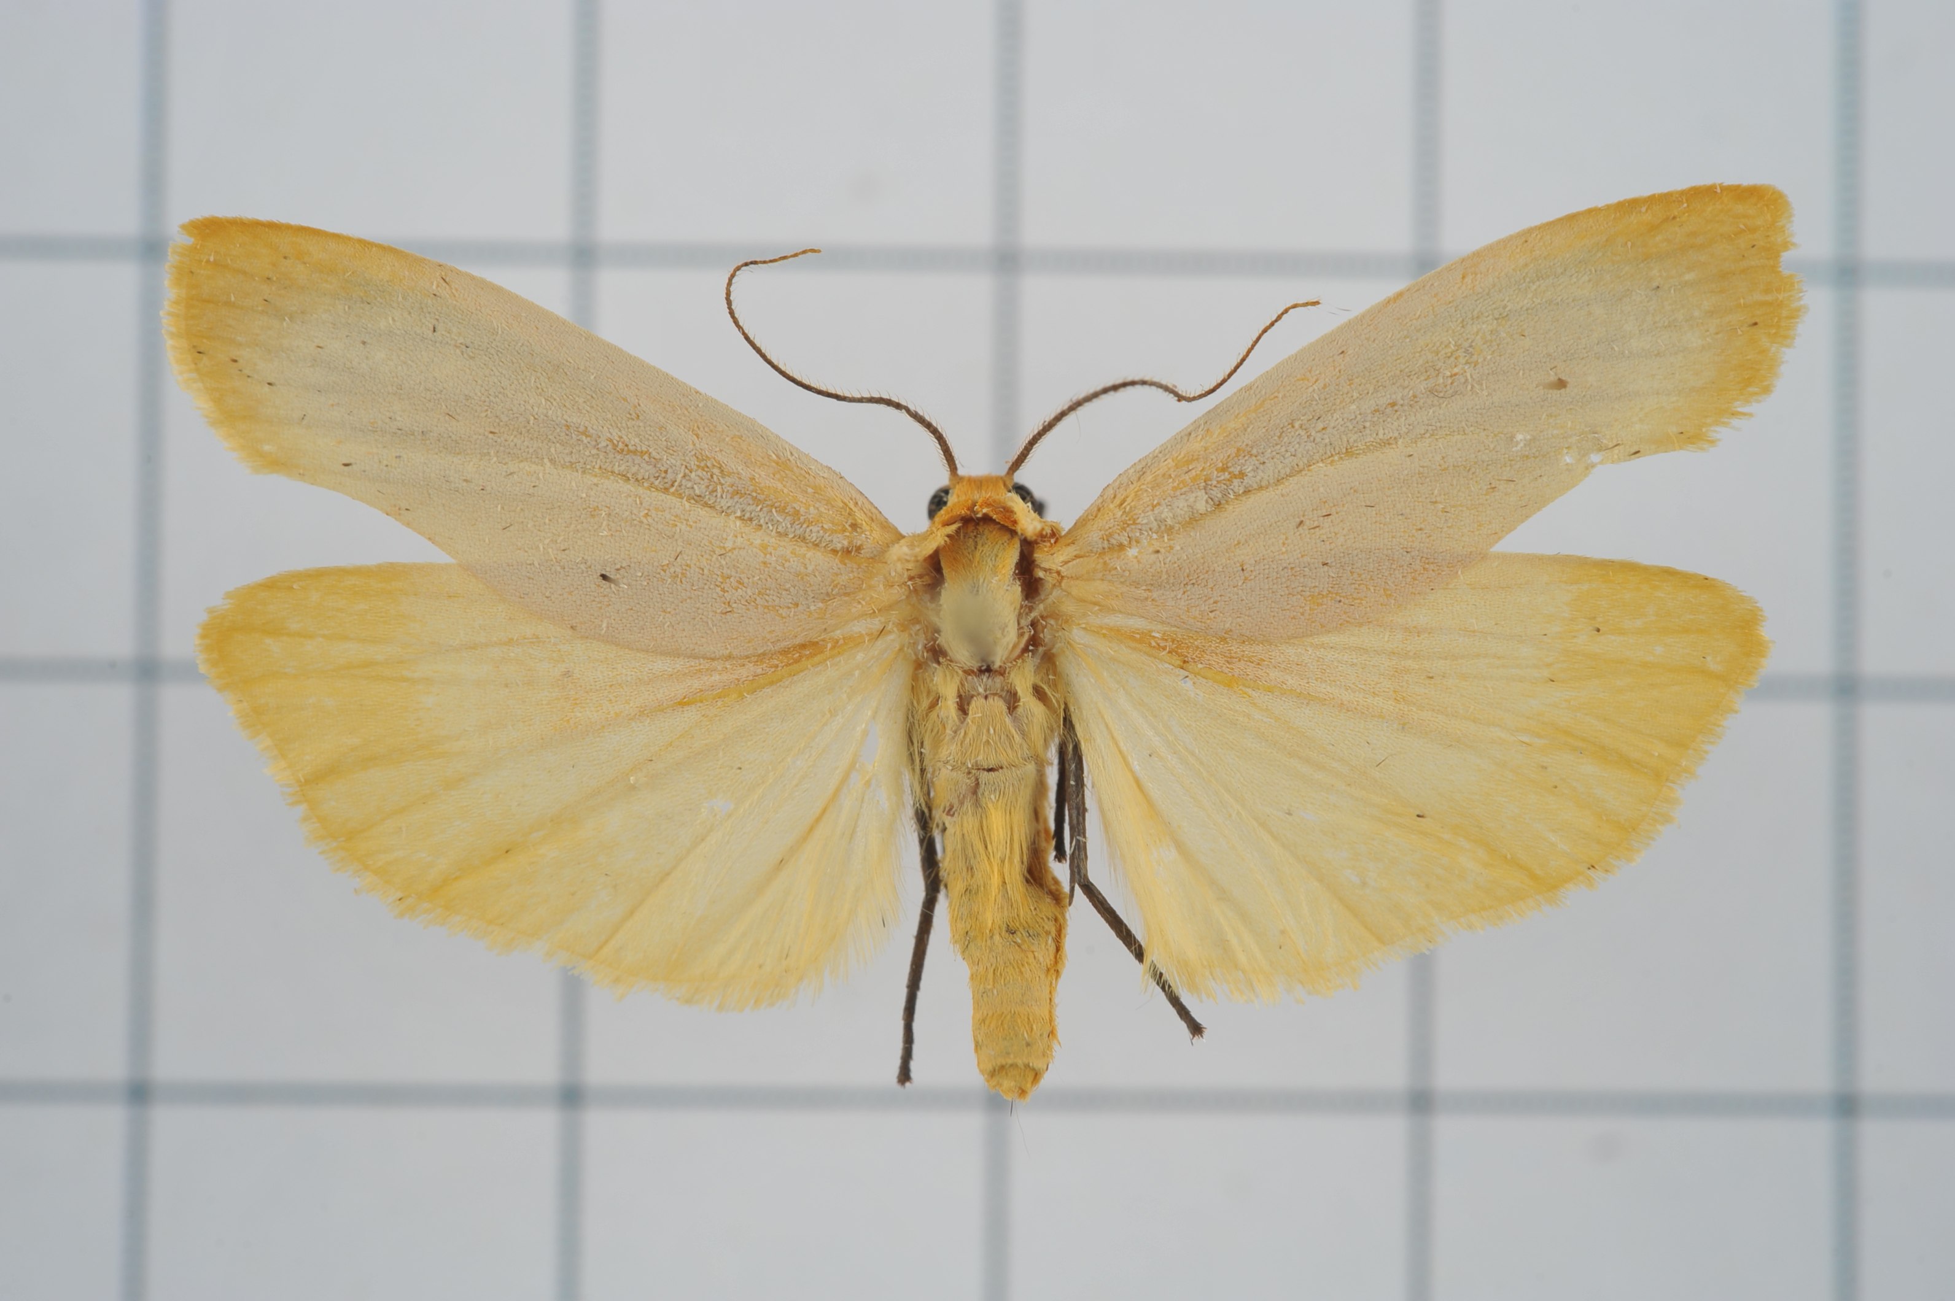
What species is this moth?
Katha emberifera
